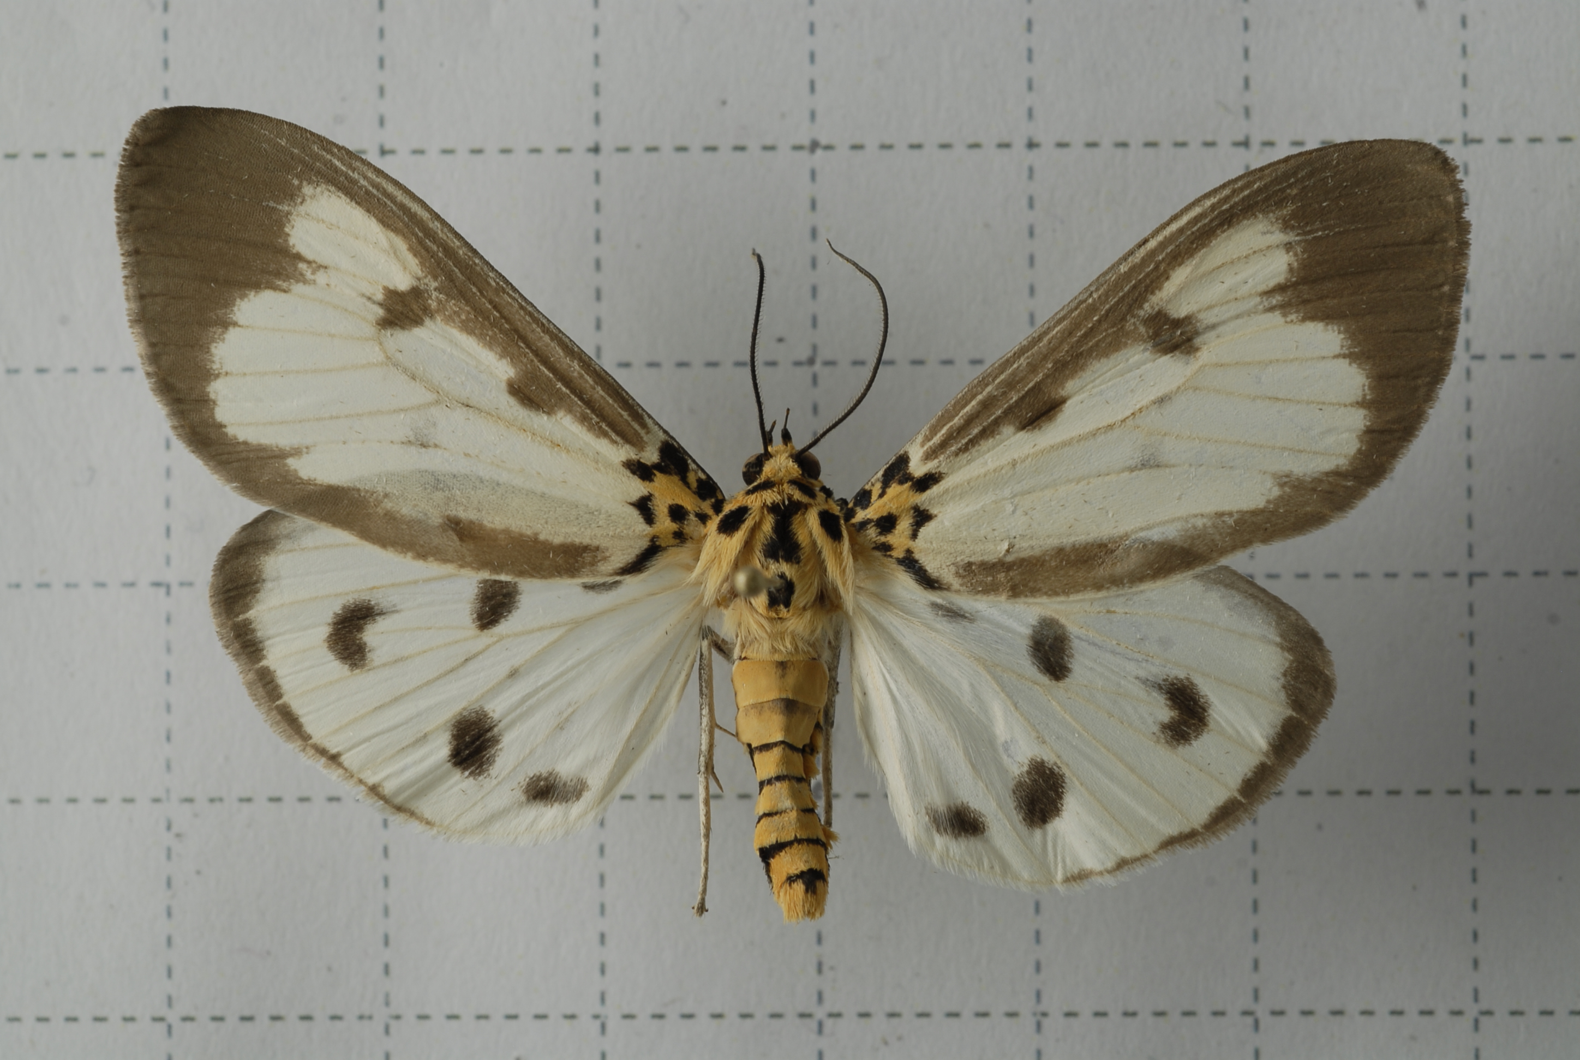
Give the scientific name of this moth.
Asota plana lacteata
